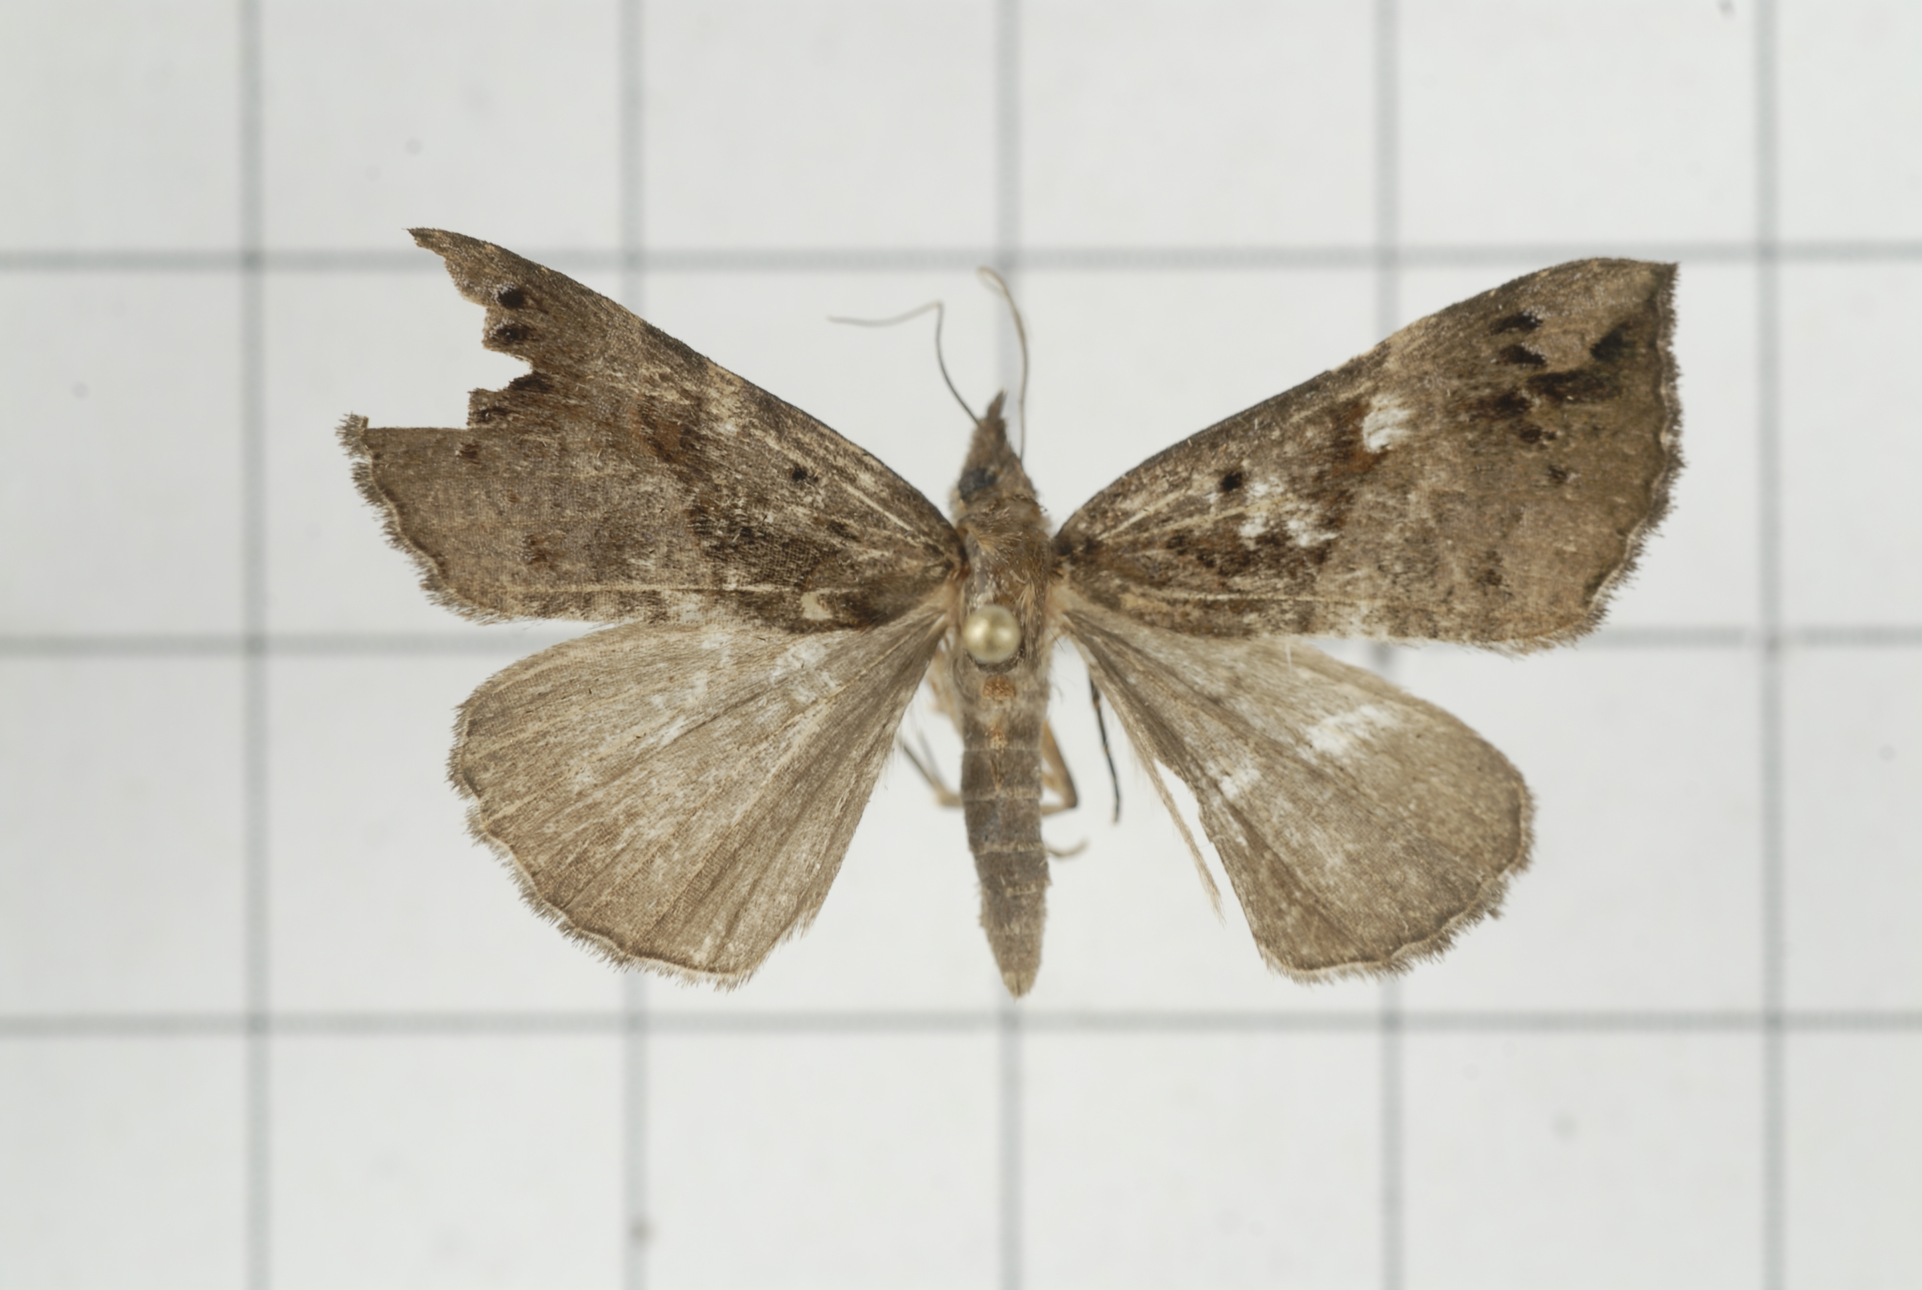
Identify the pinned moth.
Hypena tenebralis
